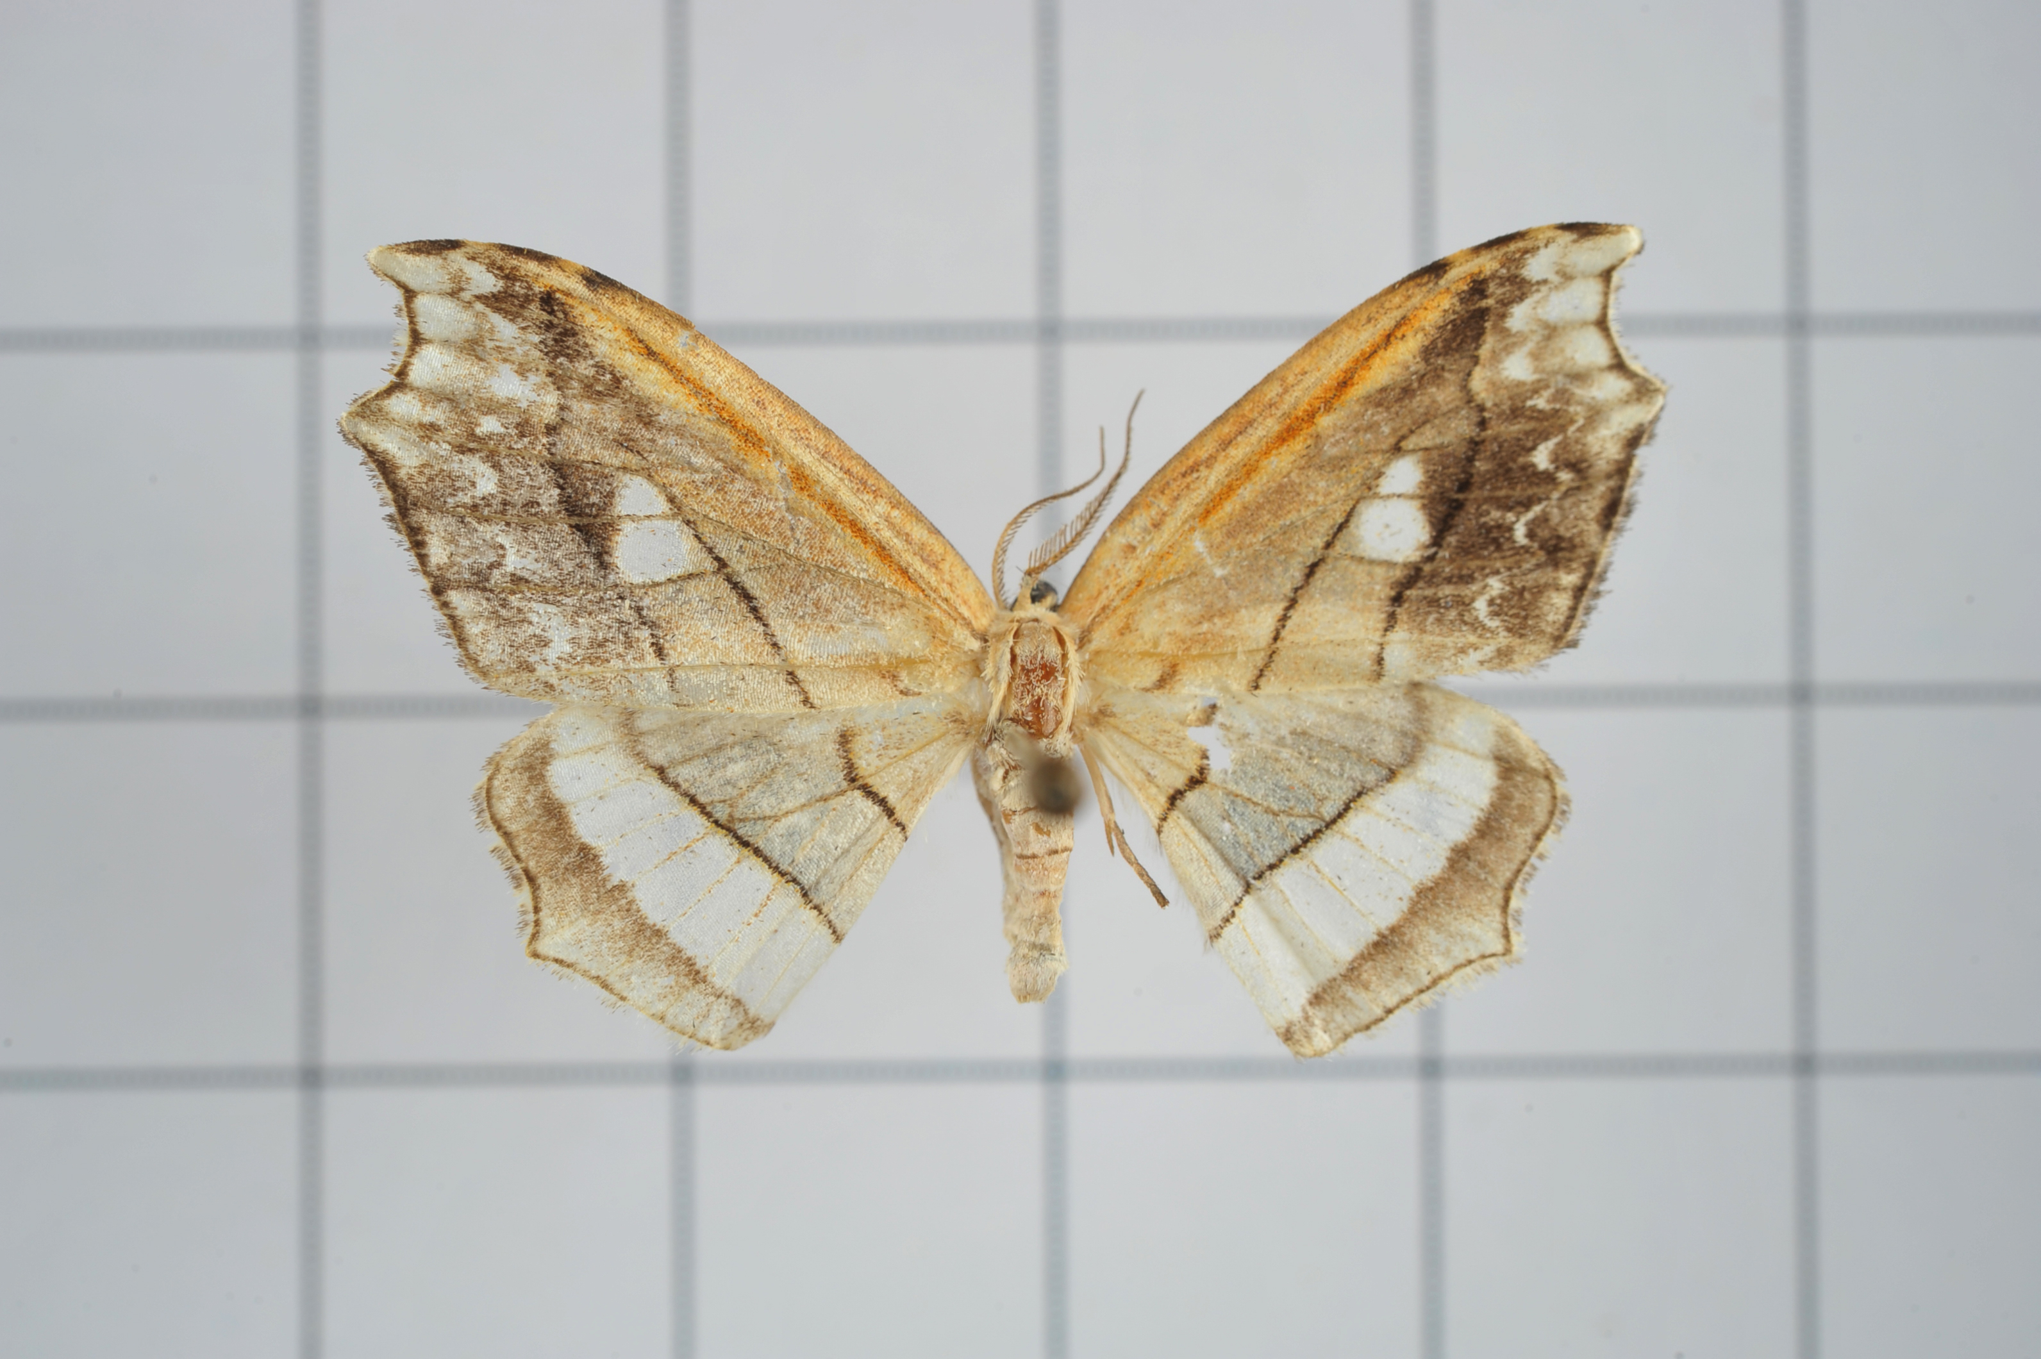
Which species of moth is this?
Leucoblepsis taiwanensis
